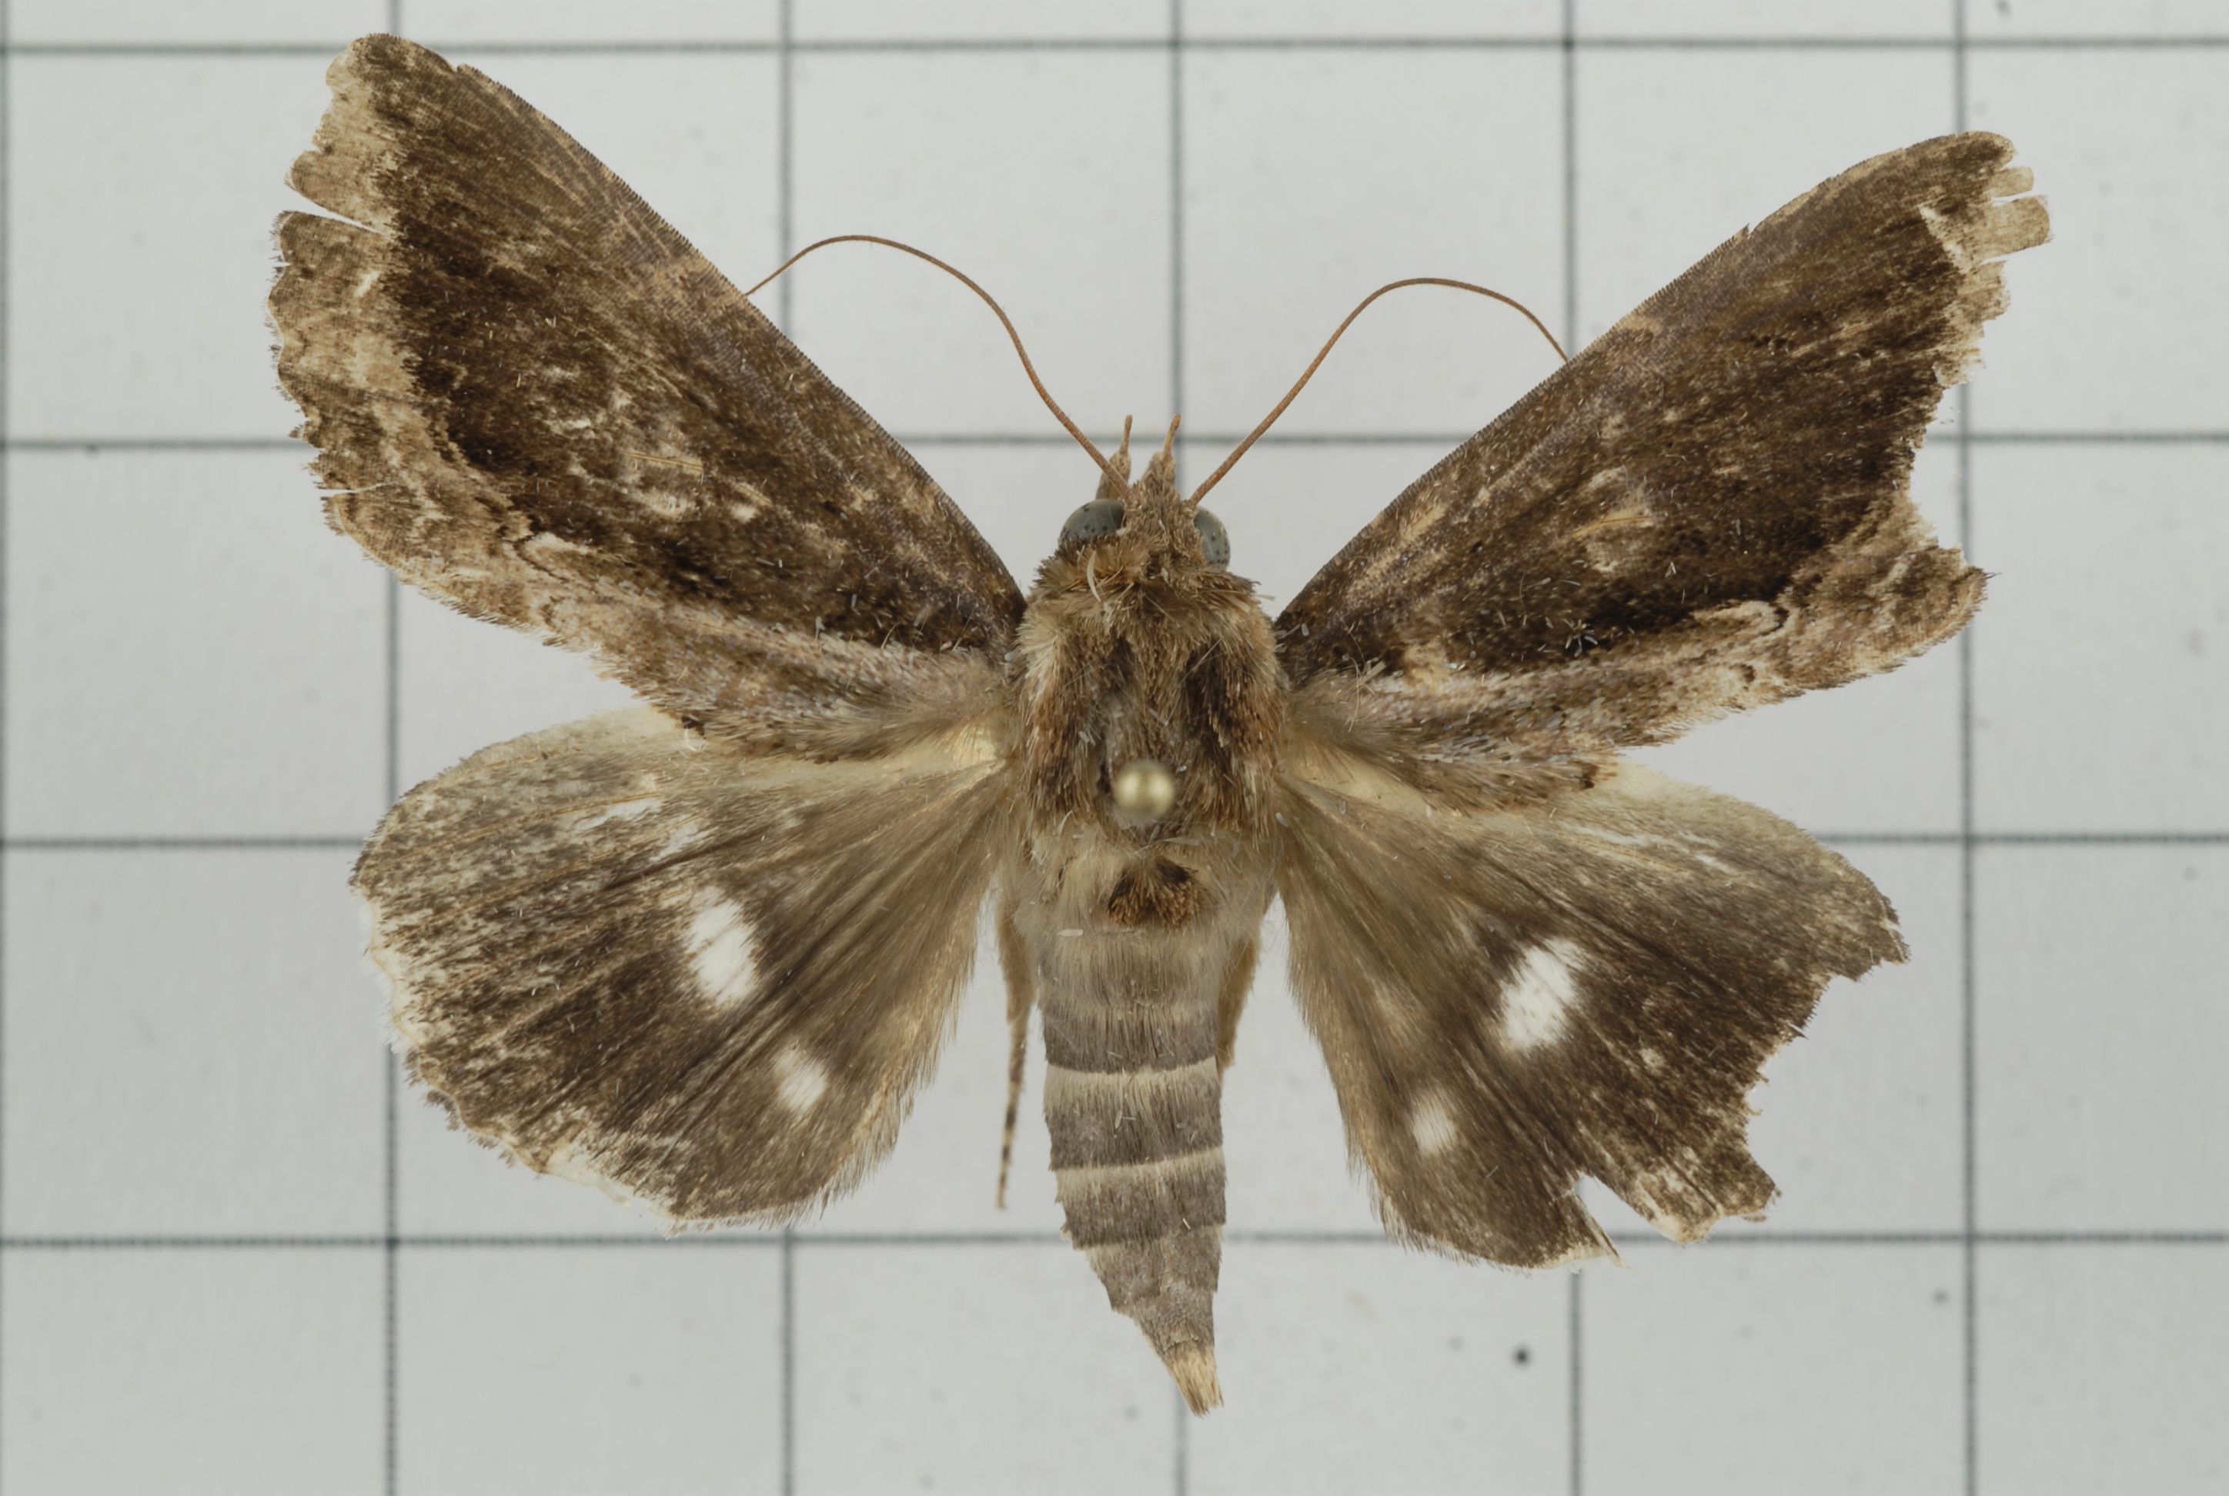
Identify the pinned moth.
Ercheia cyllaria
